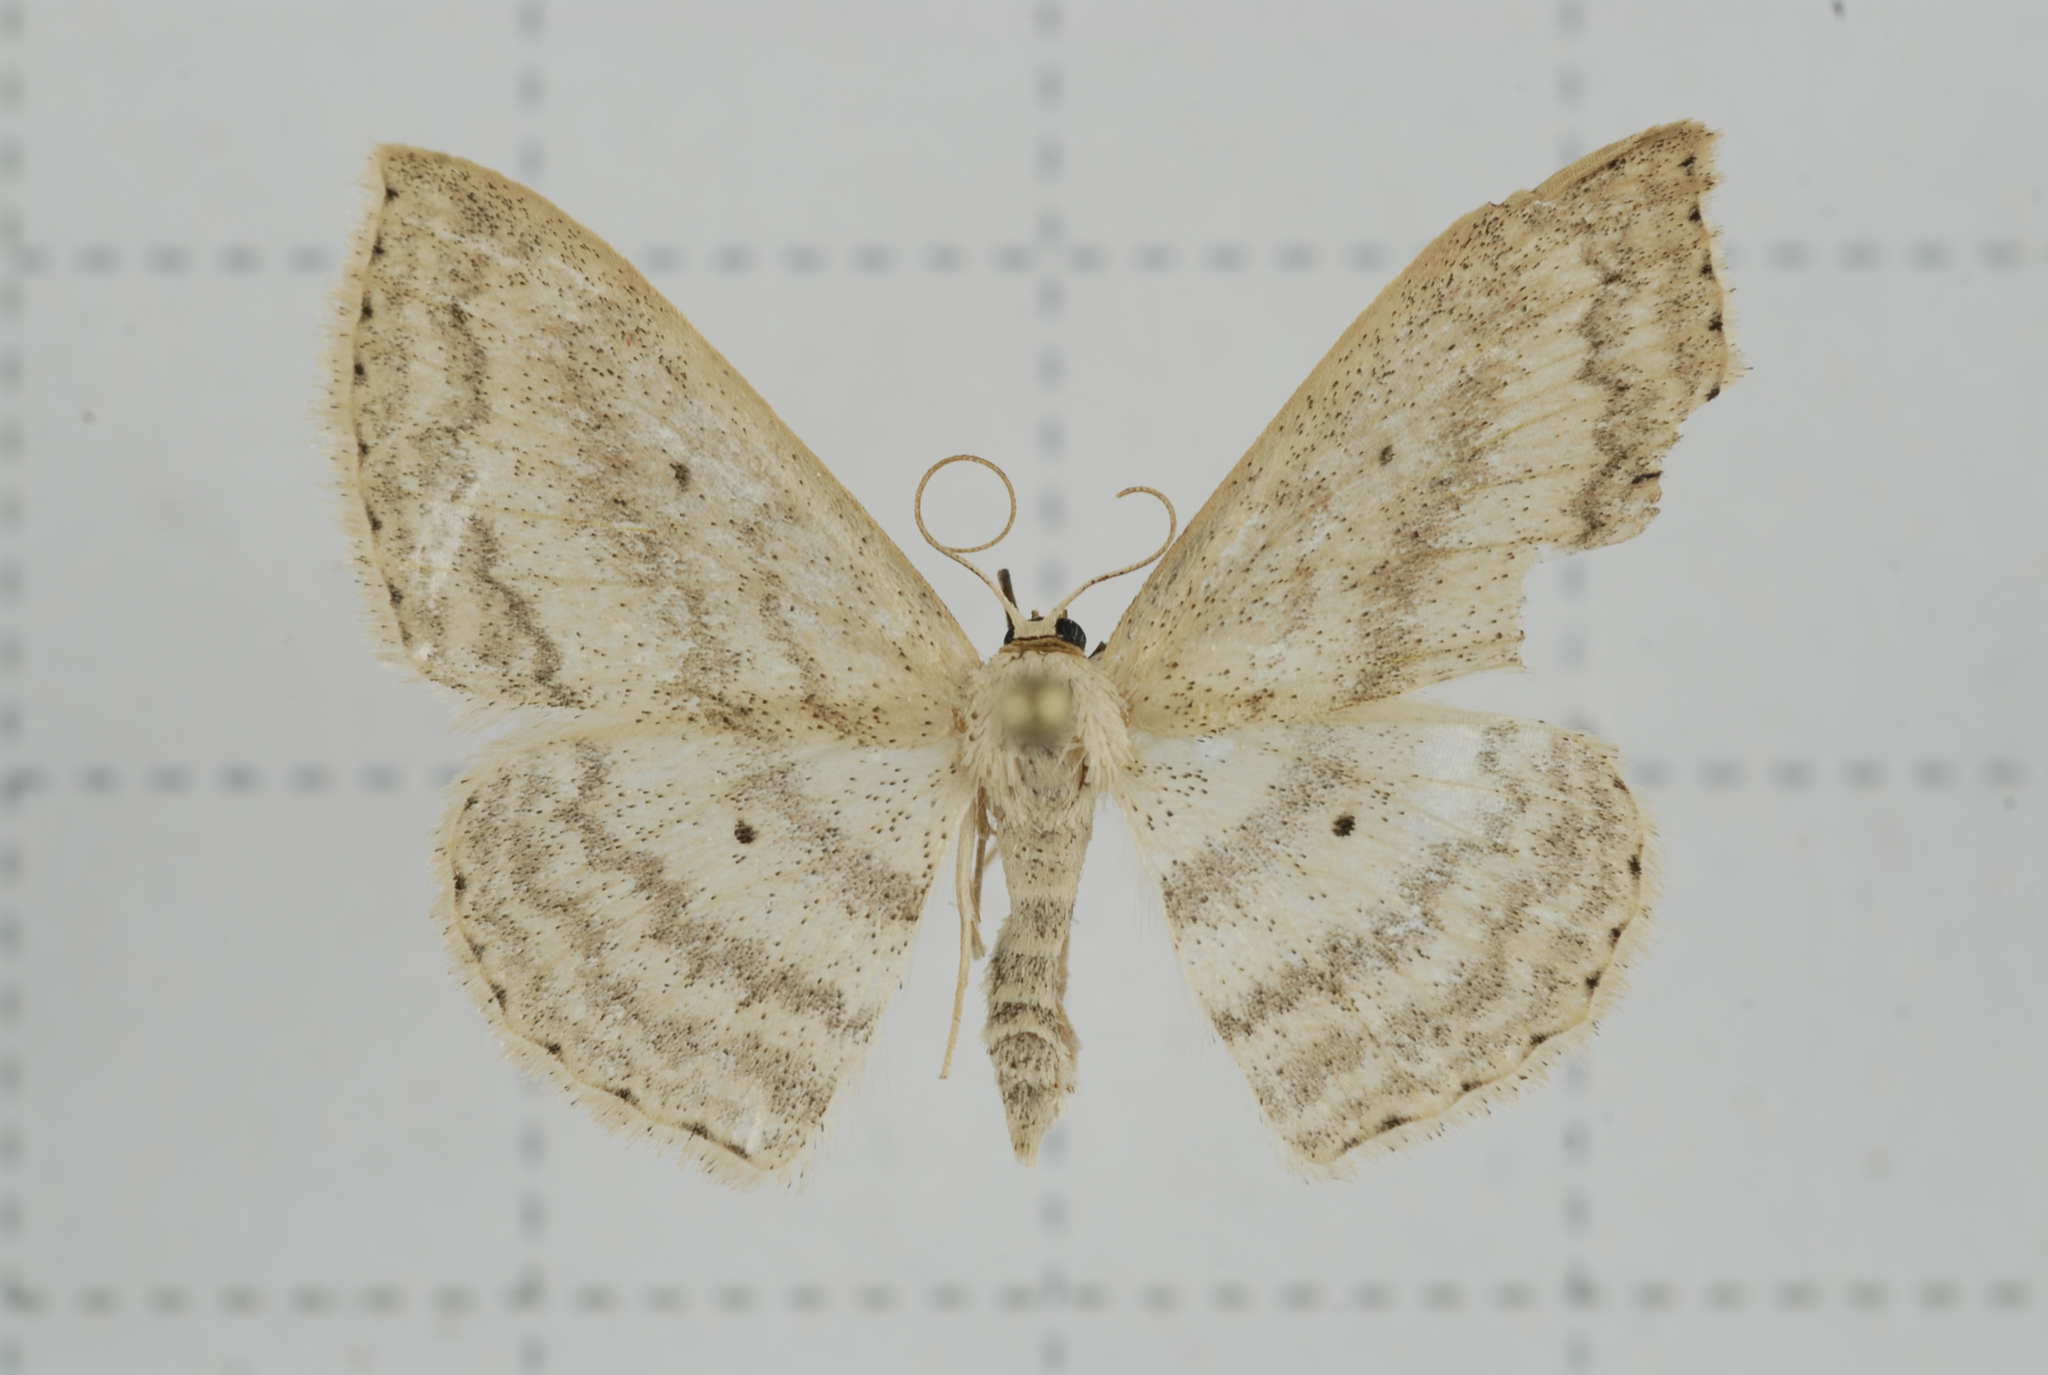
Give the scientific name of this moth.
Scopula kagiata
